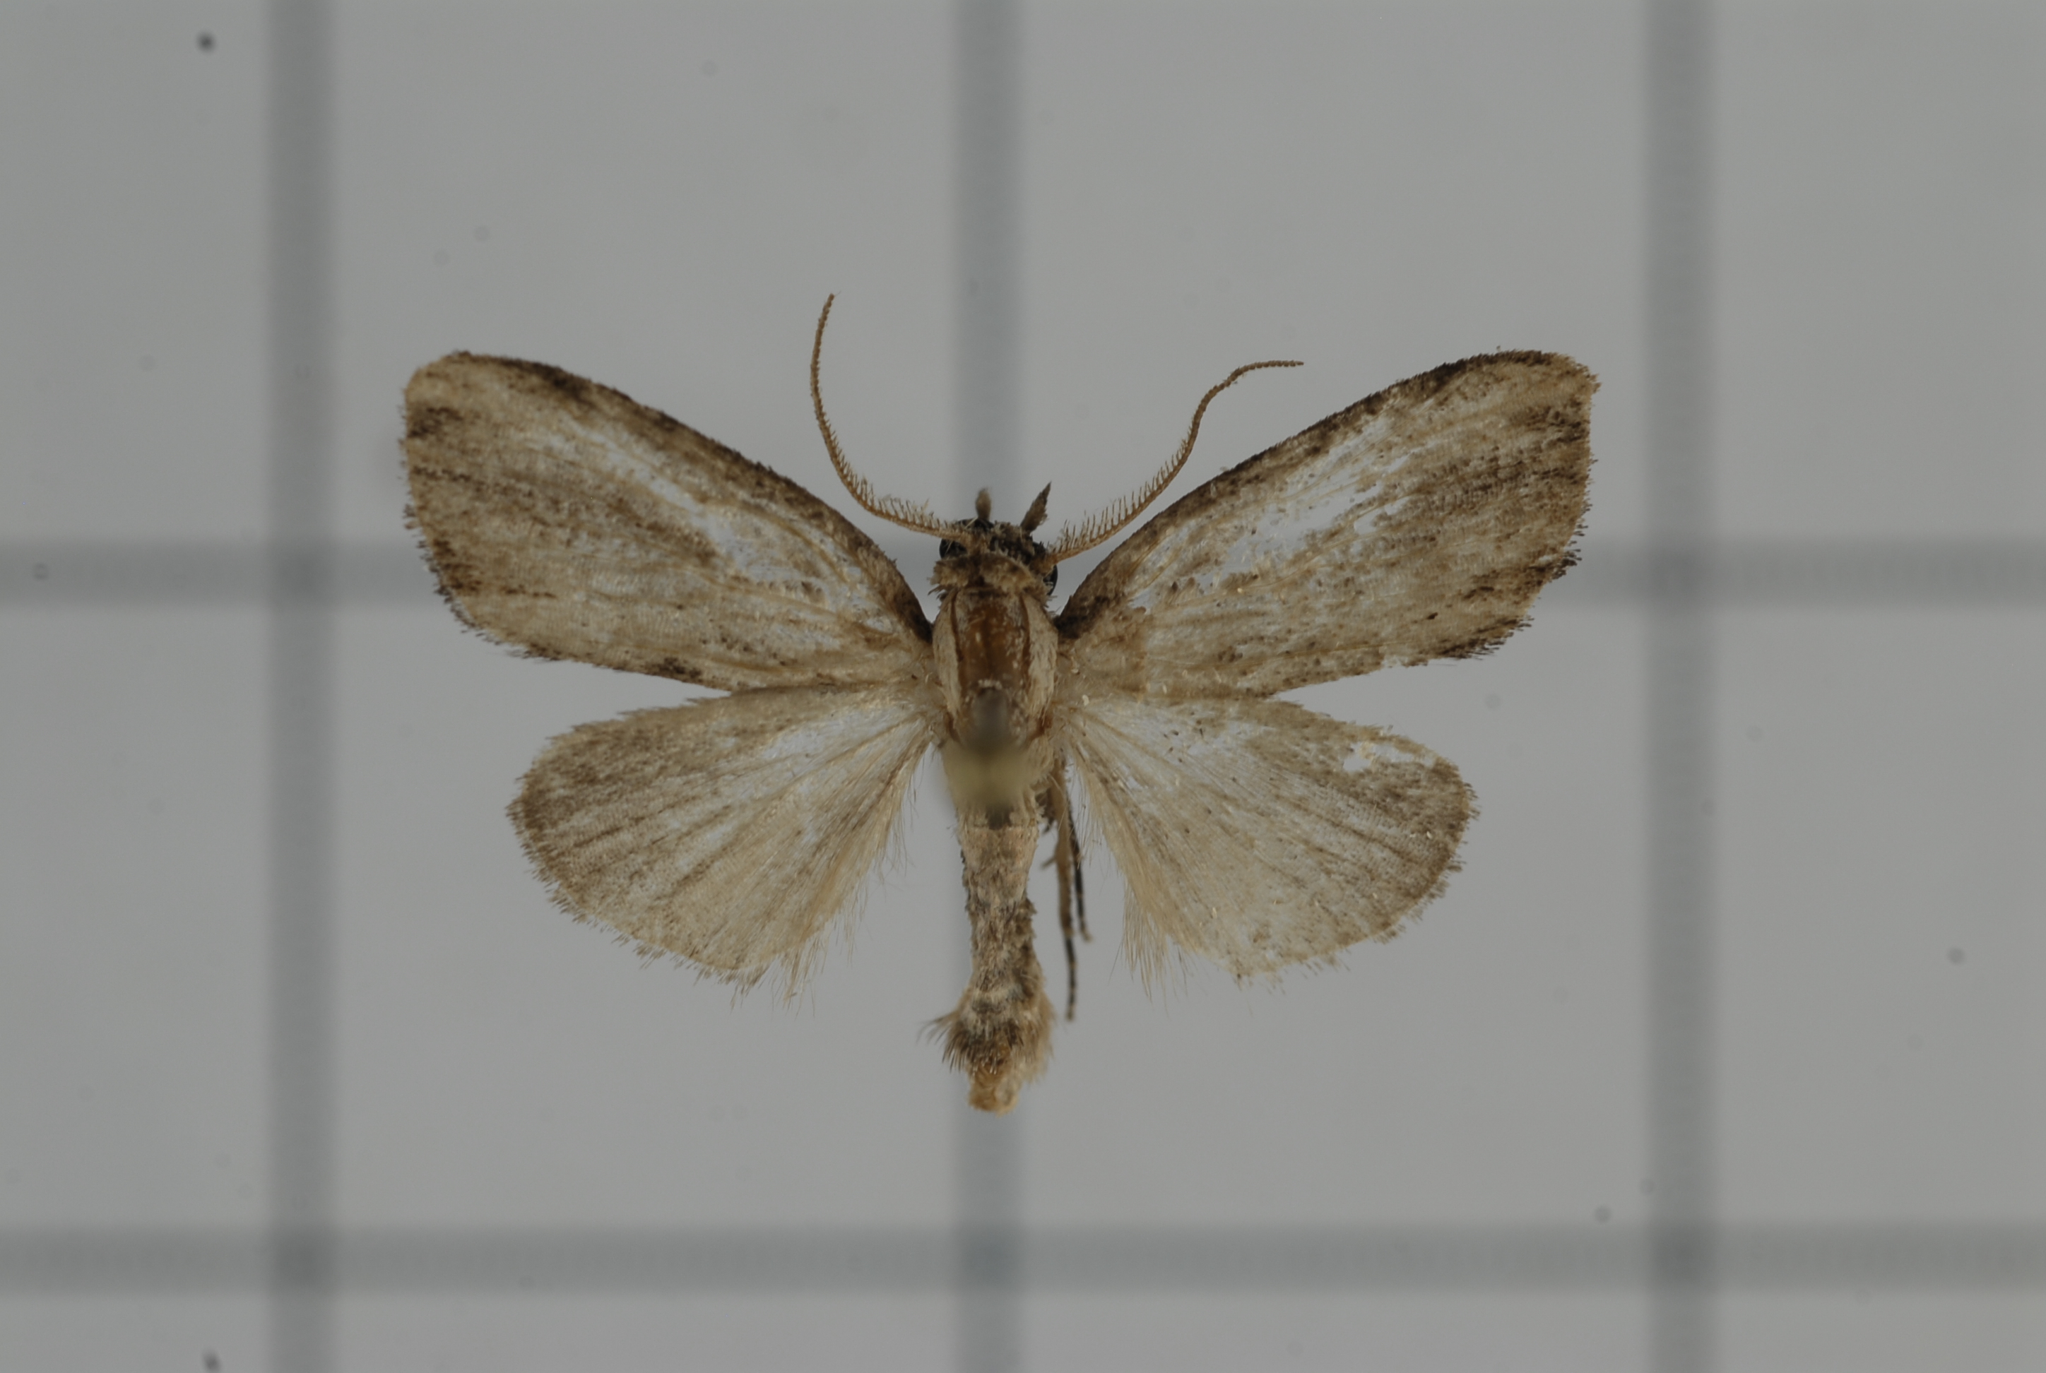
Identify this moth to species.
Sarbena ustipennis
